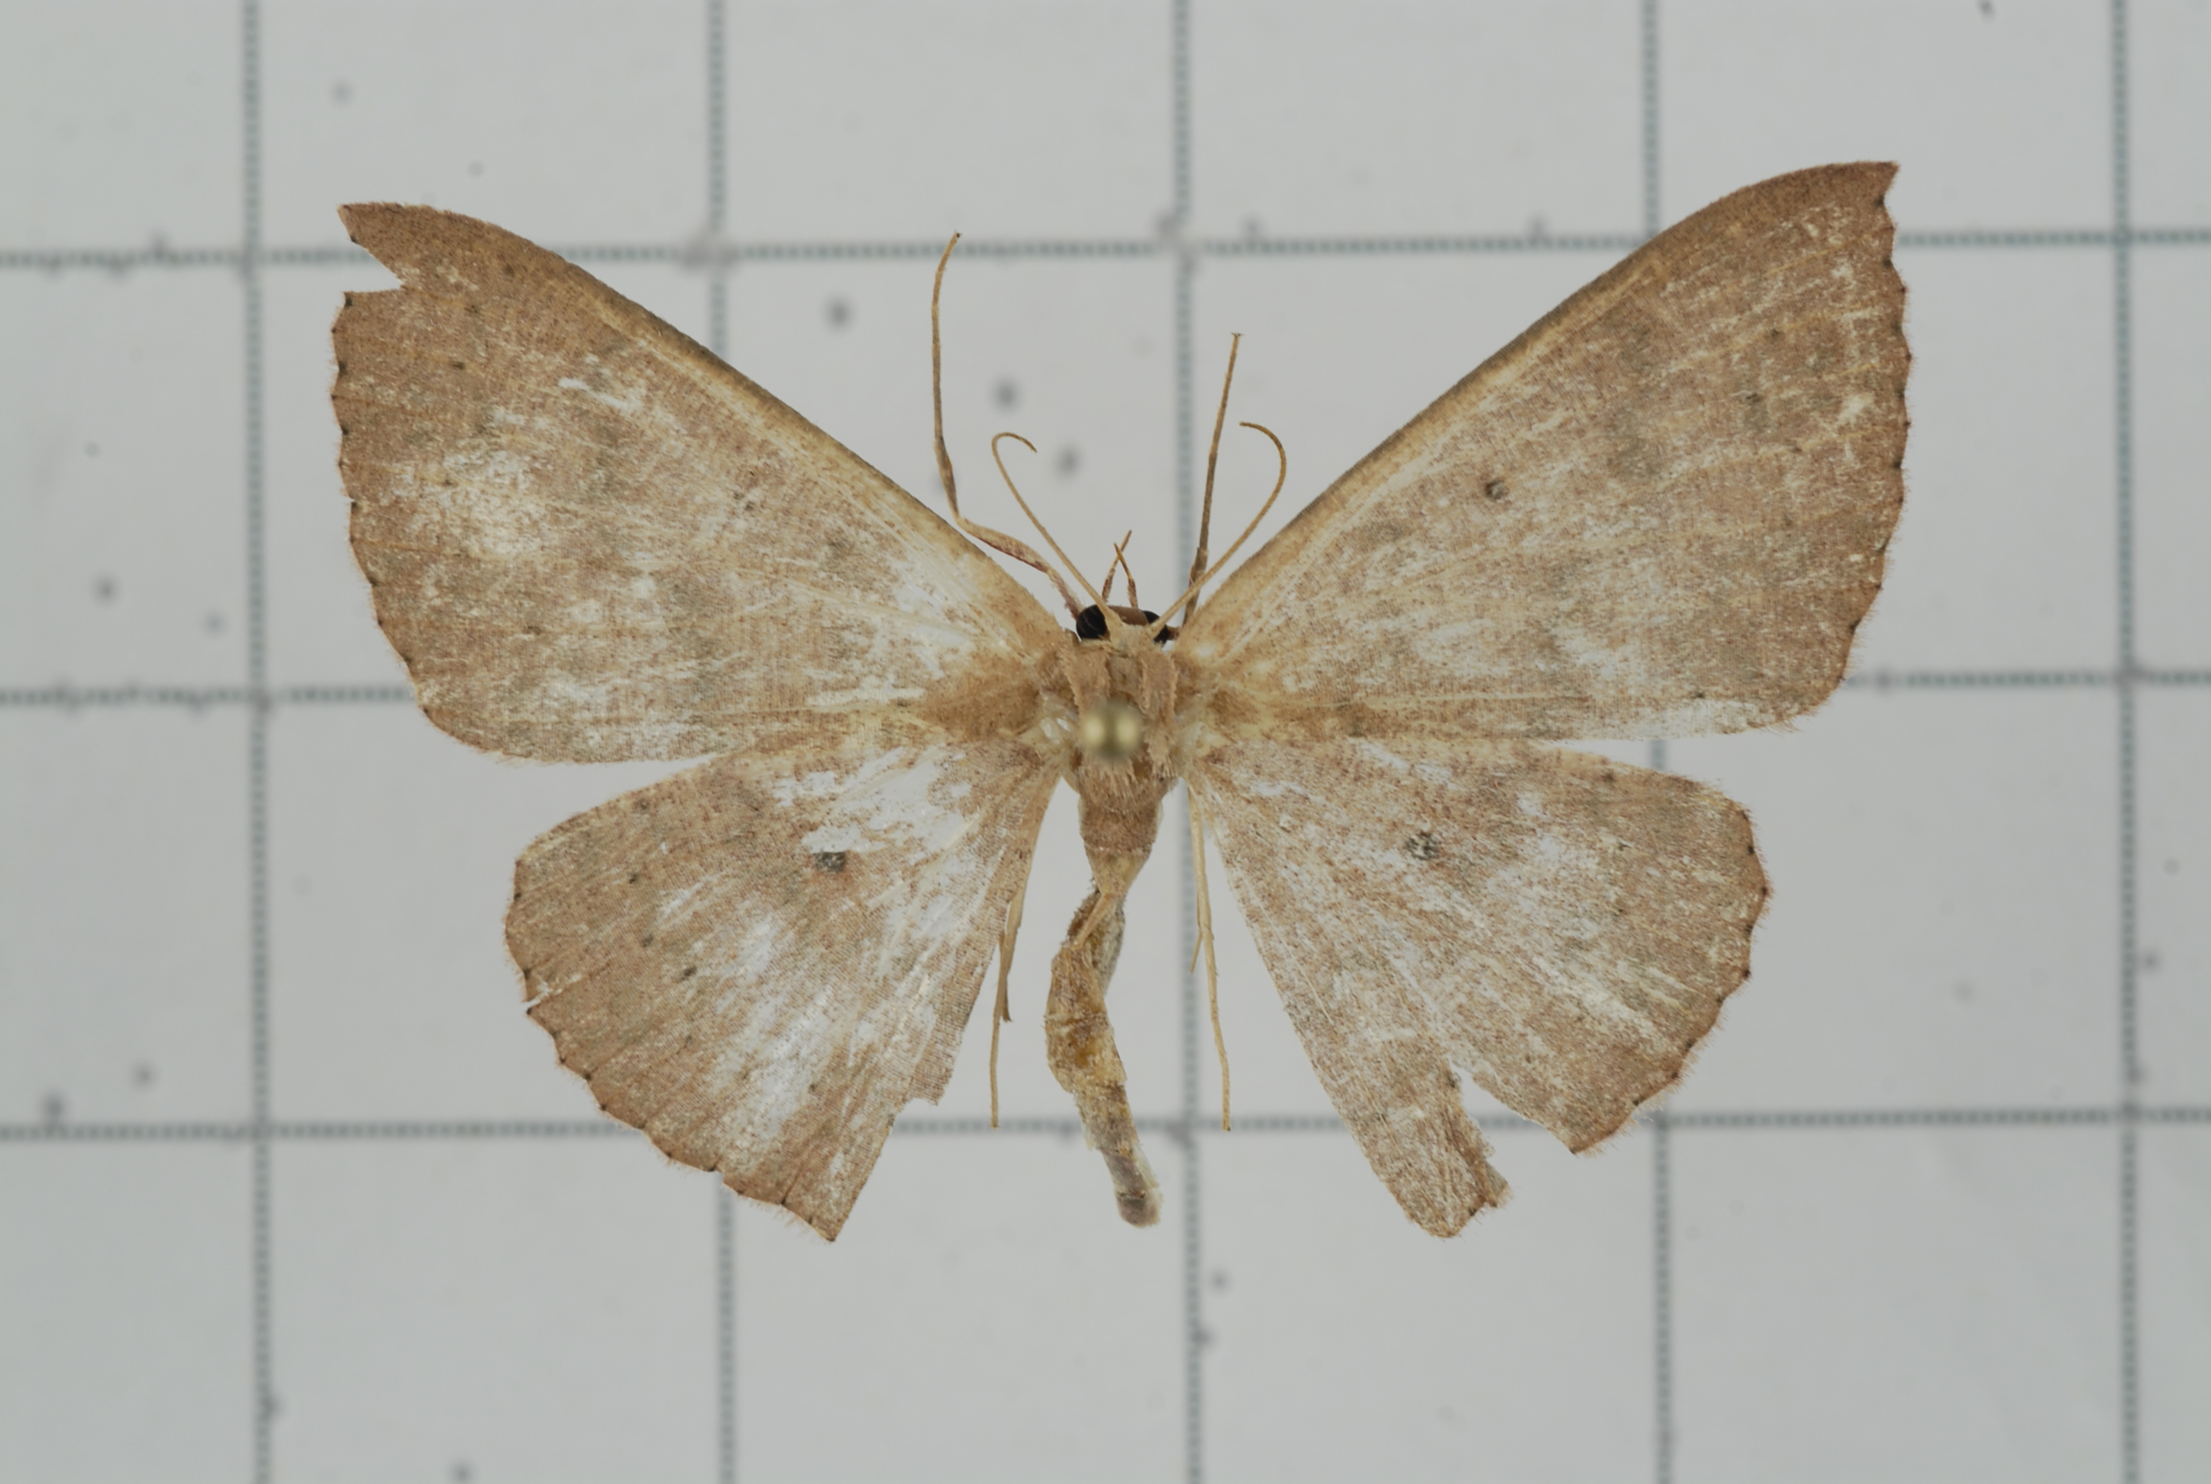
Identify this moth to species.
Perixera absconditaria
